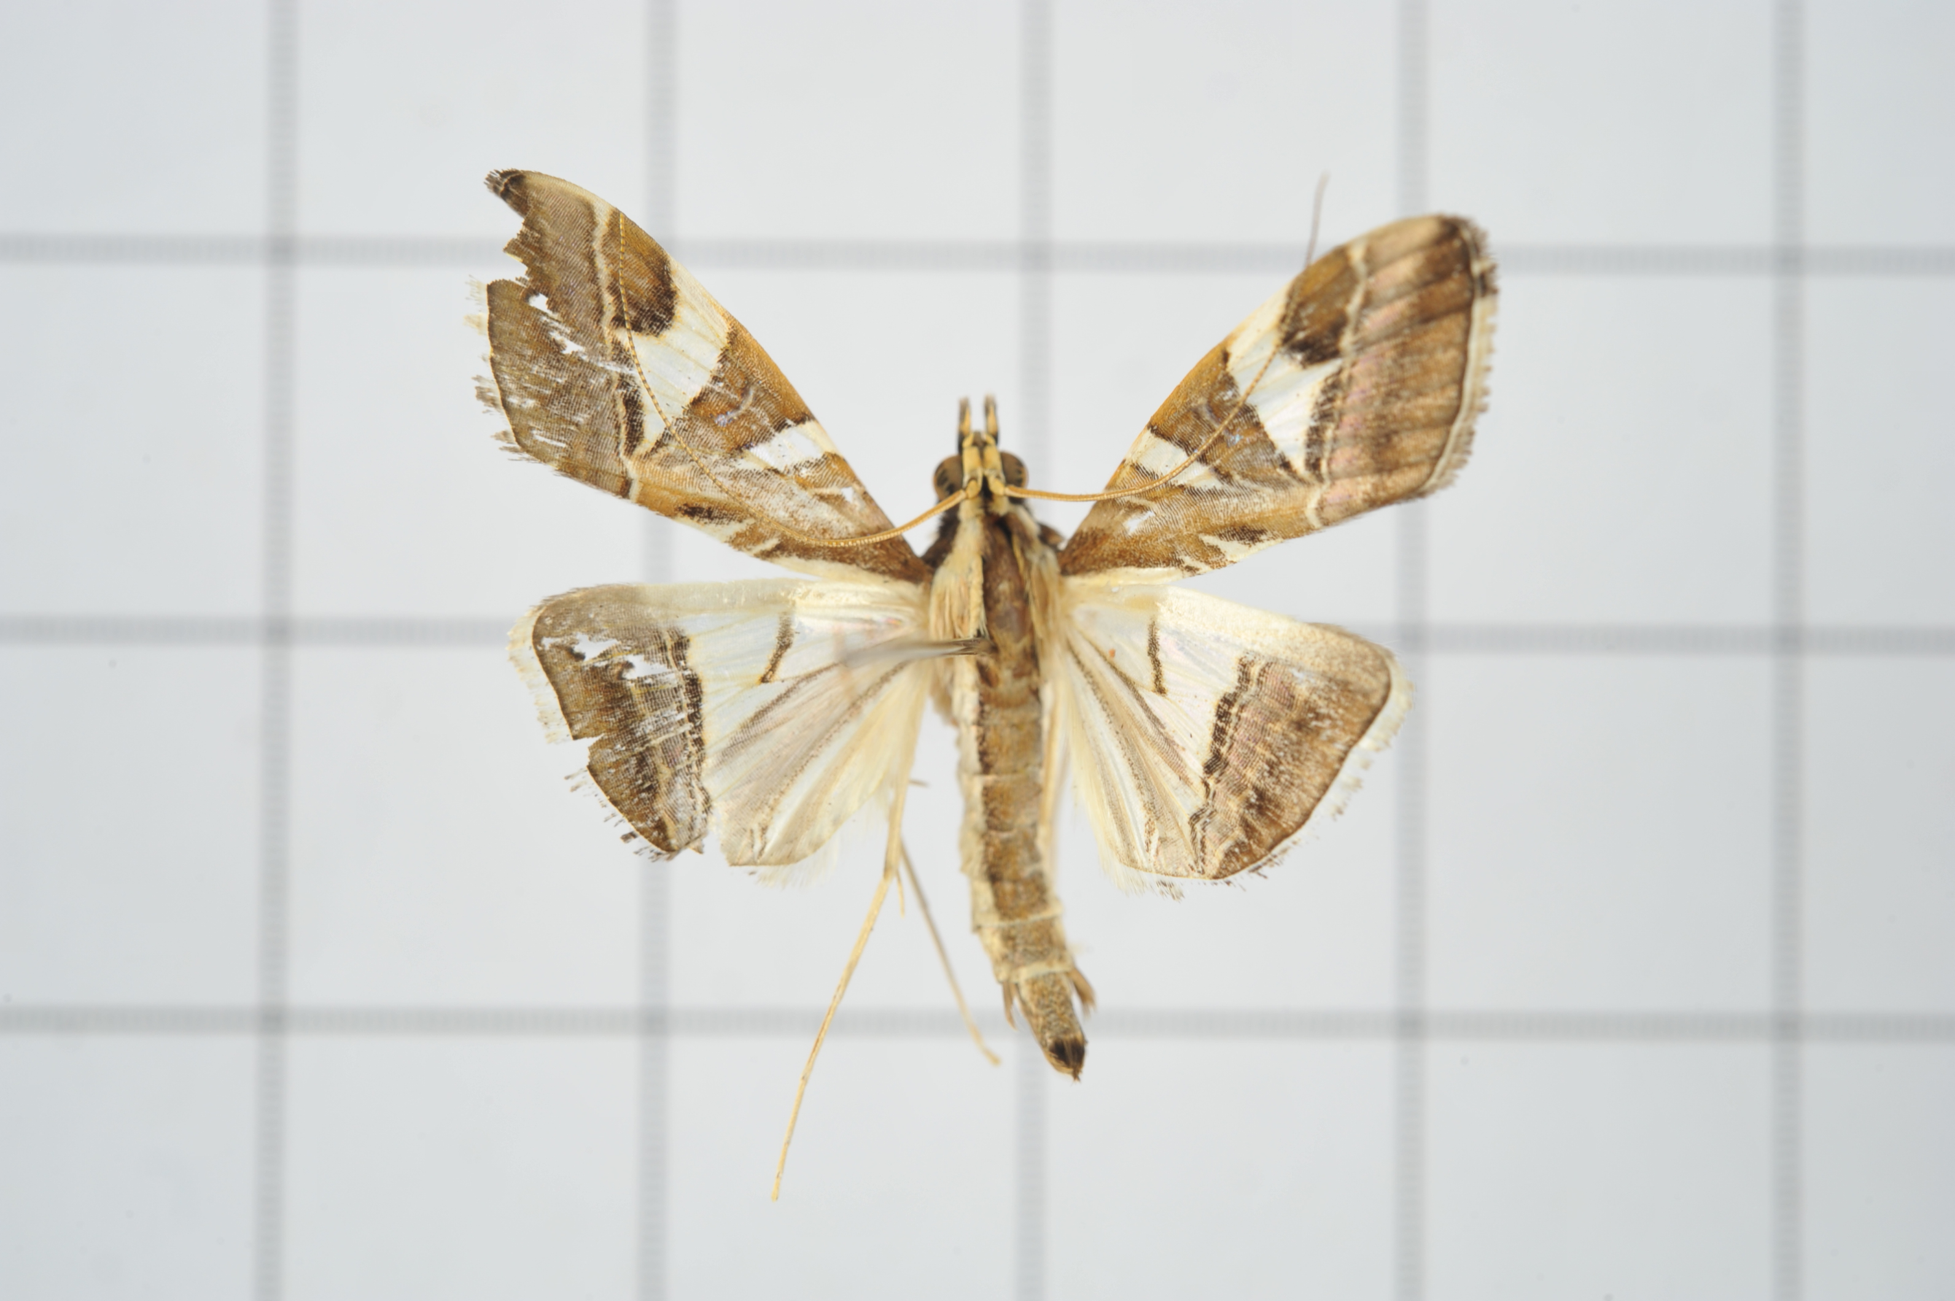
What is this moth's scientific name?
Agrioglypta itysalis
